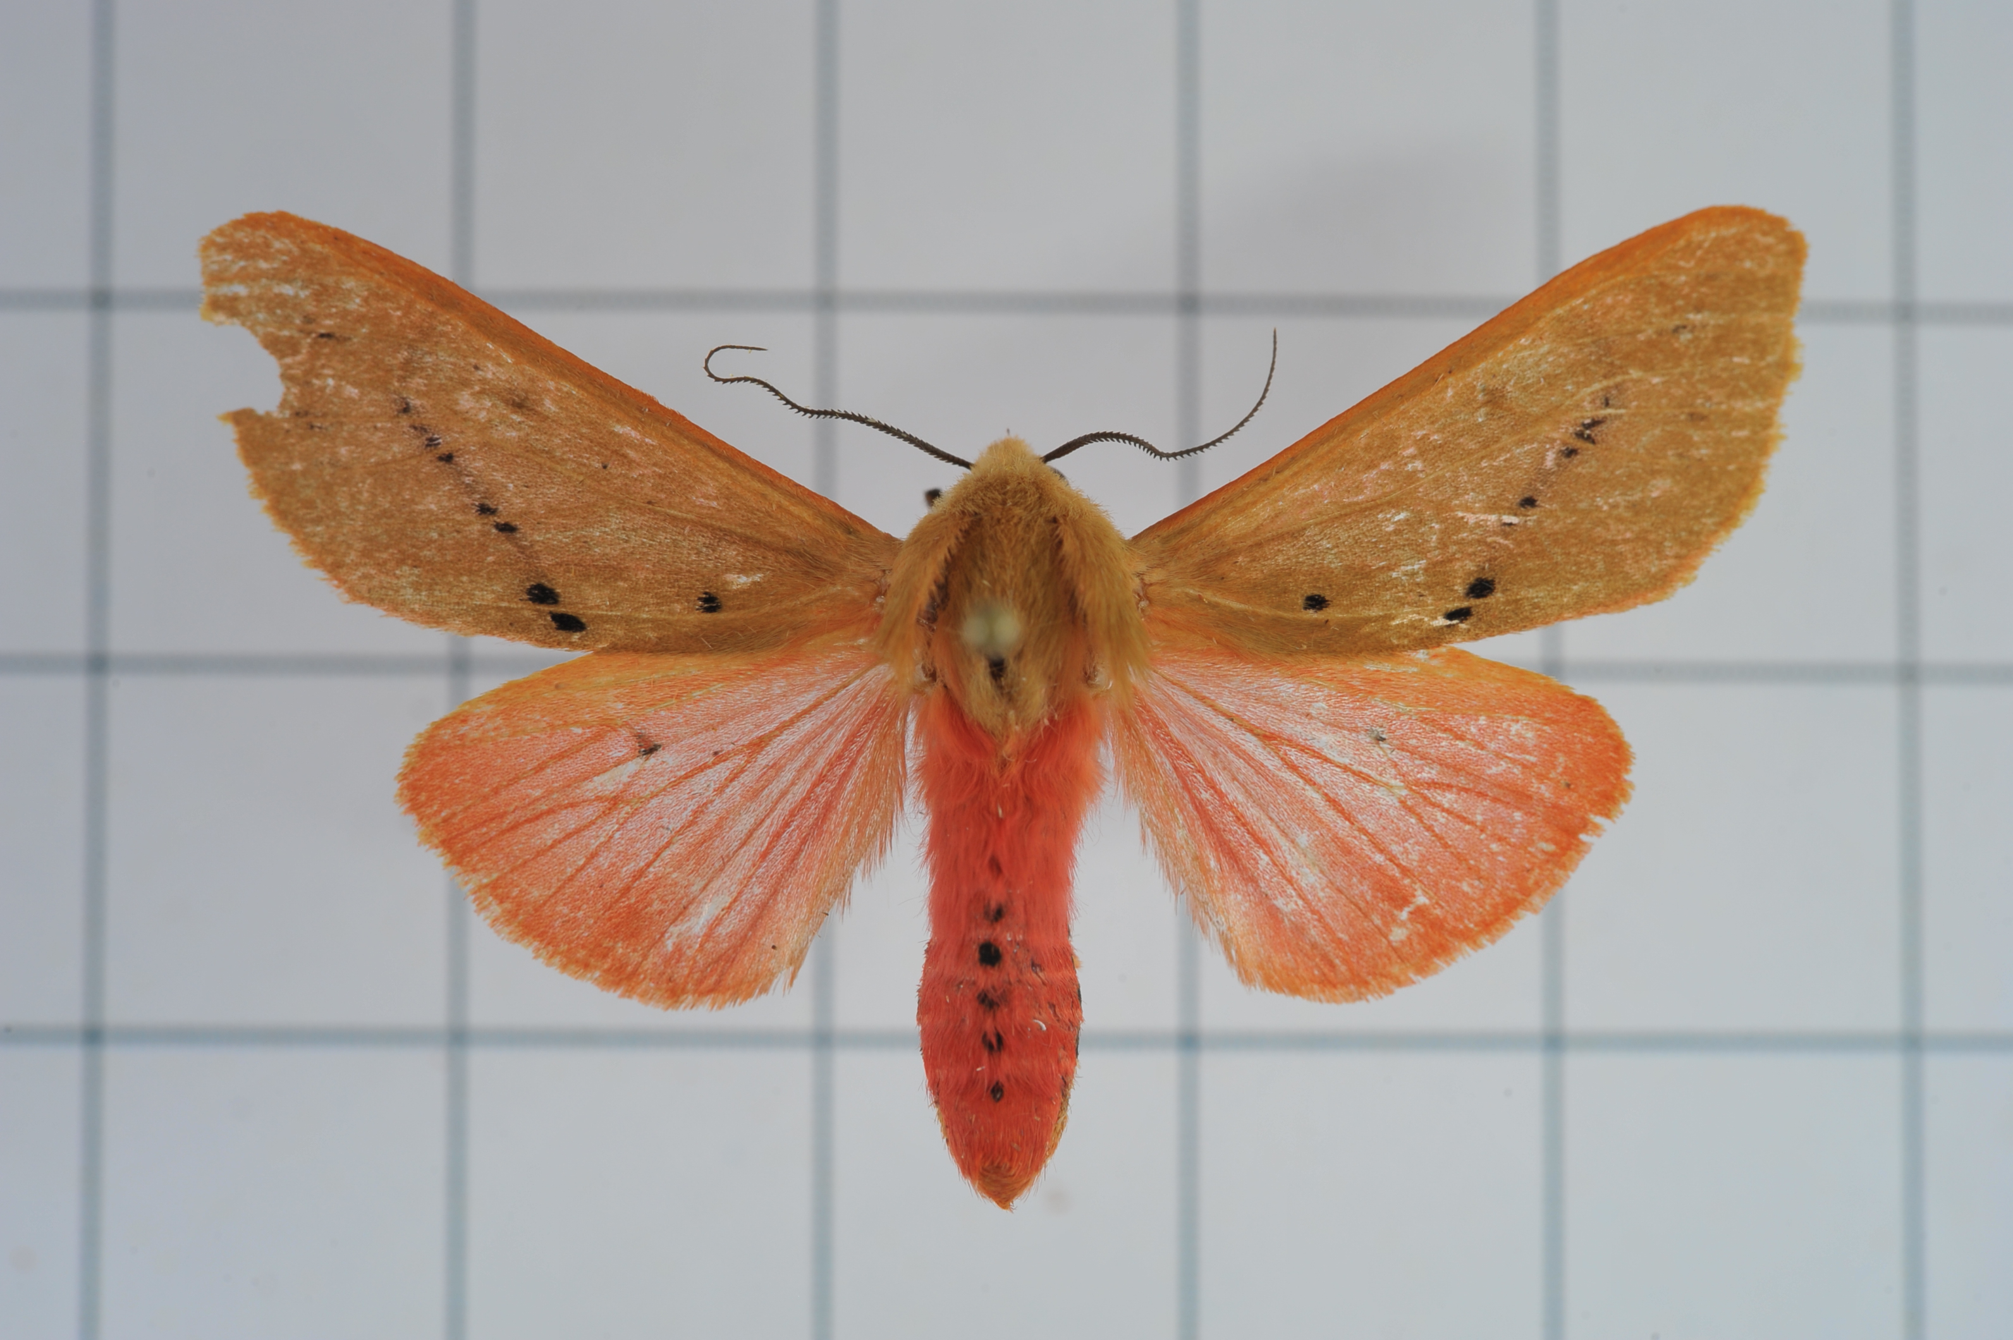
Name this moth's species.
Spilarctia wilemani
